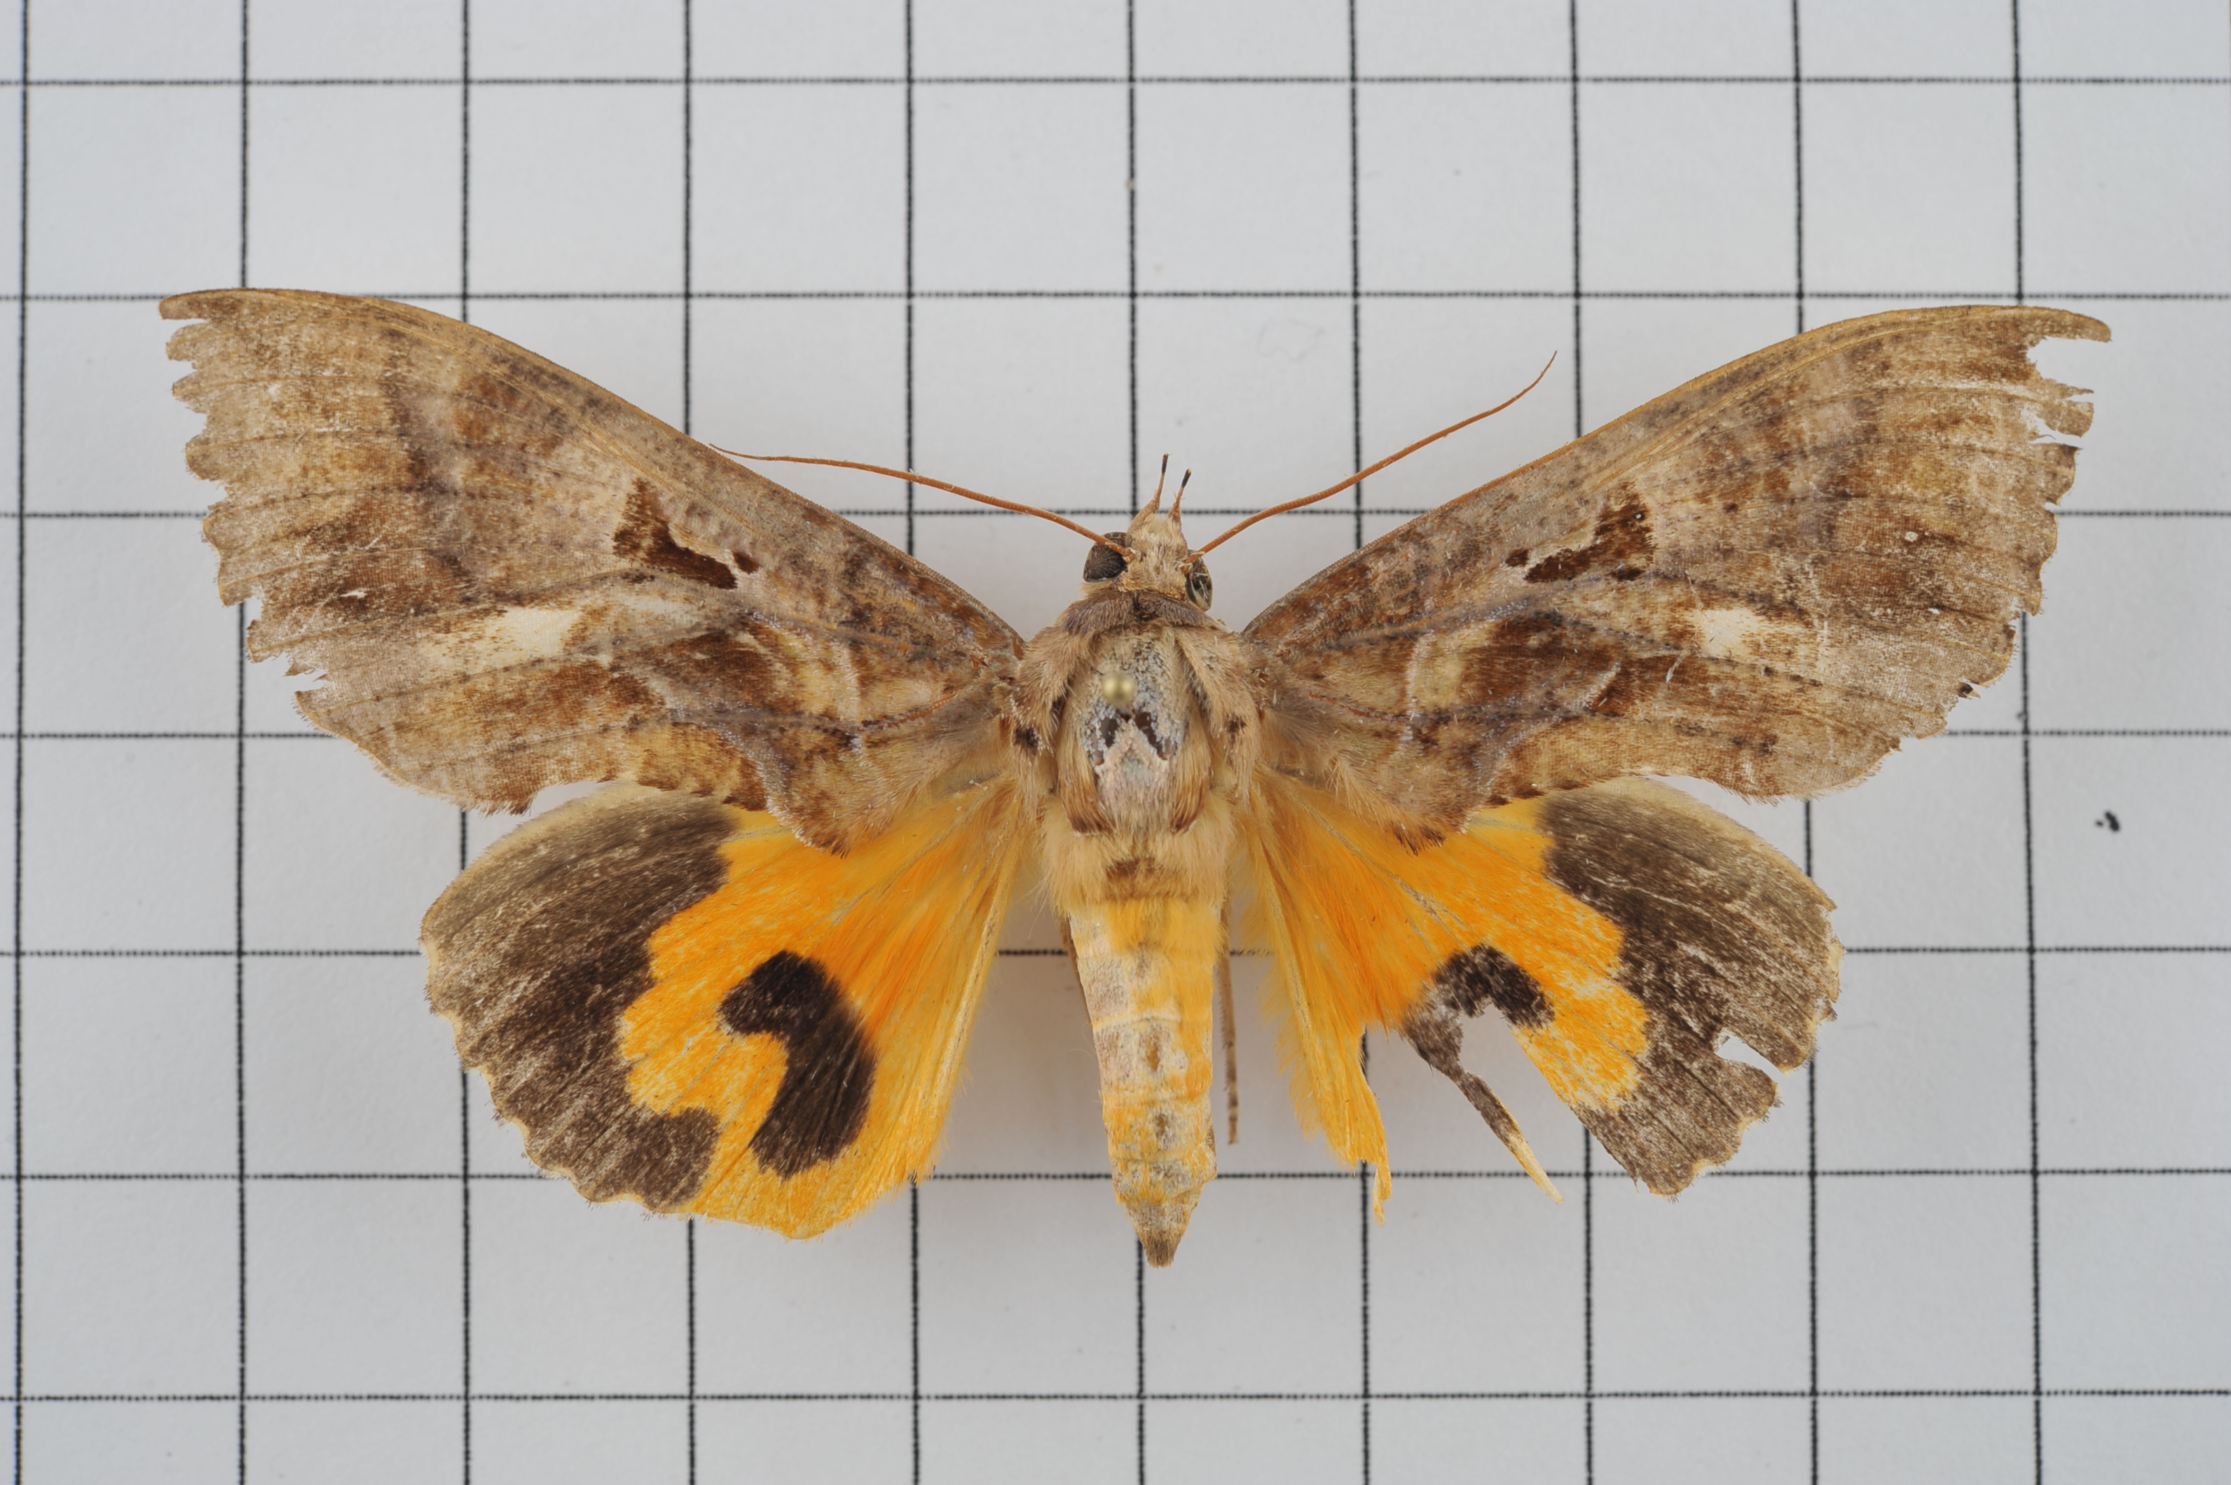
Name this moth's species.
Eudocima phalonia
